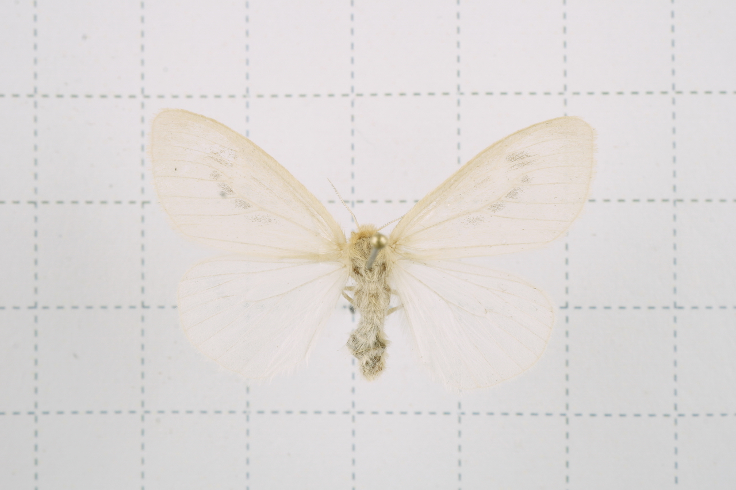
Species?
Pantana ochripalpis
